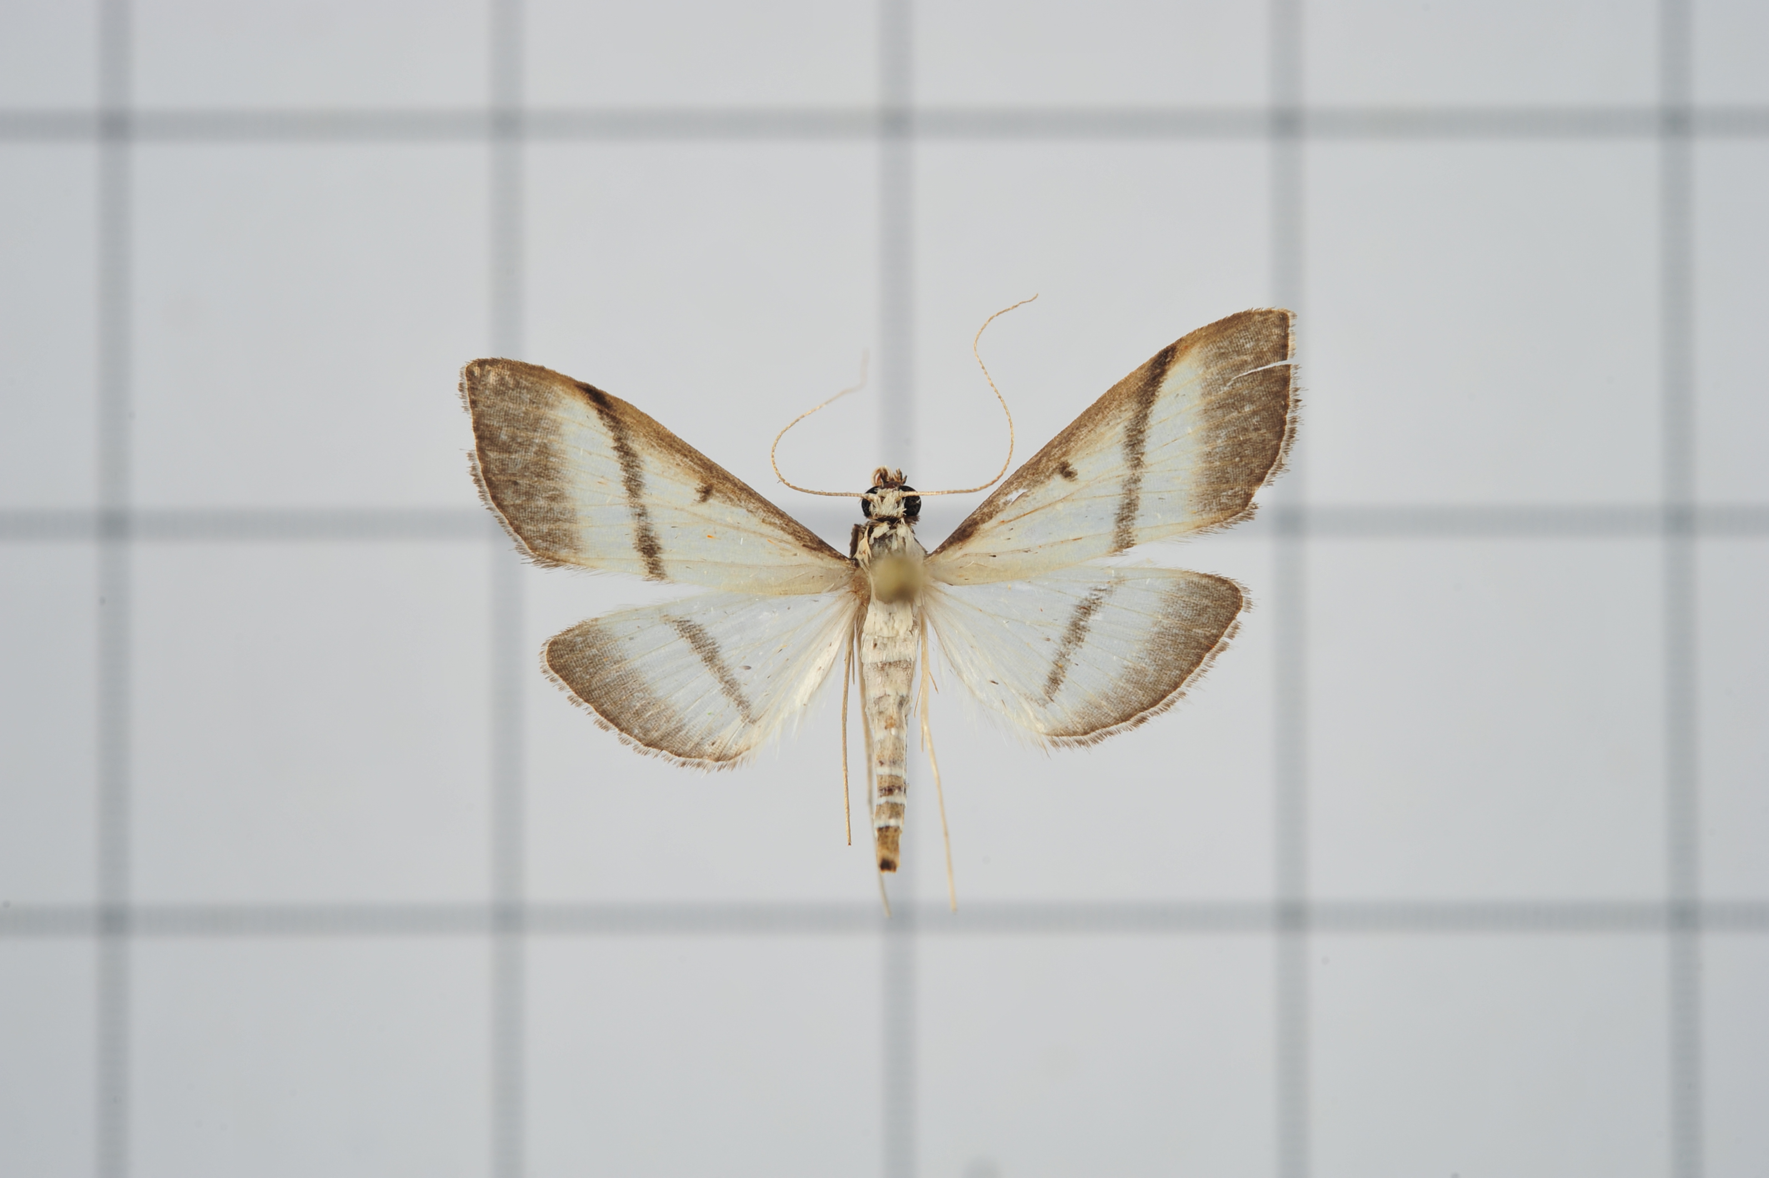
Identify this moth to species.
Bradina diagonalis
